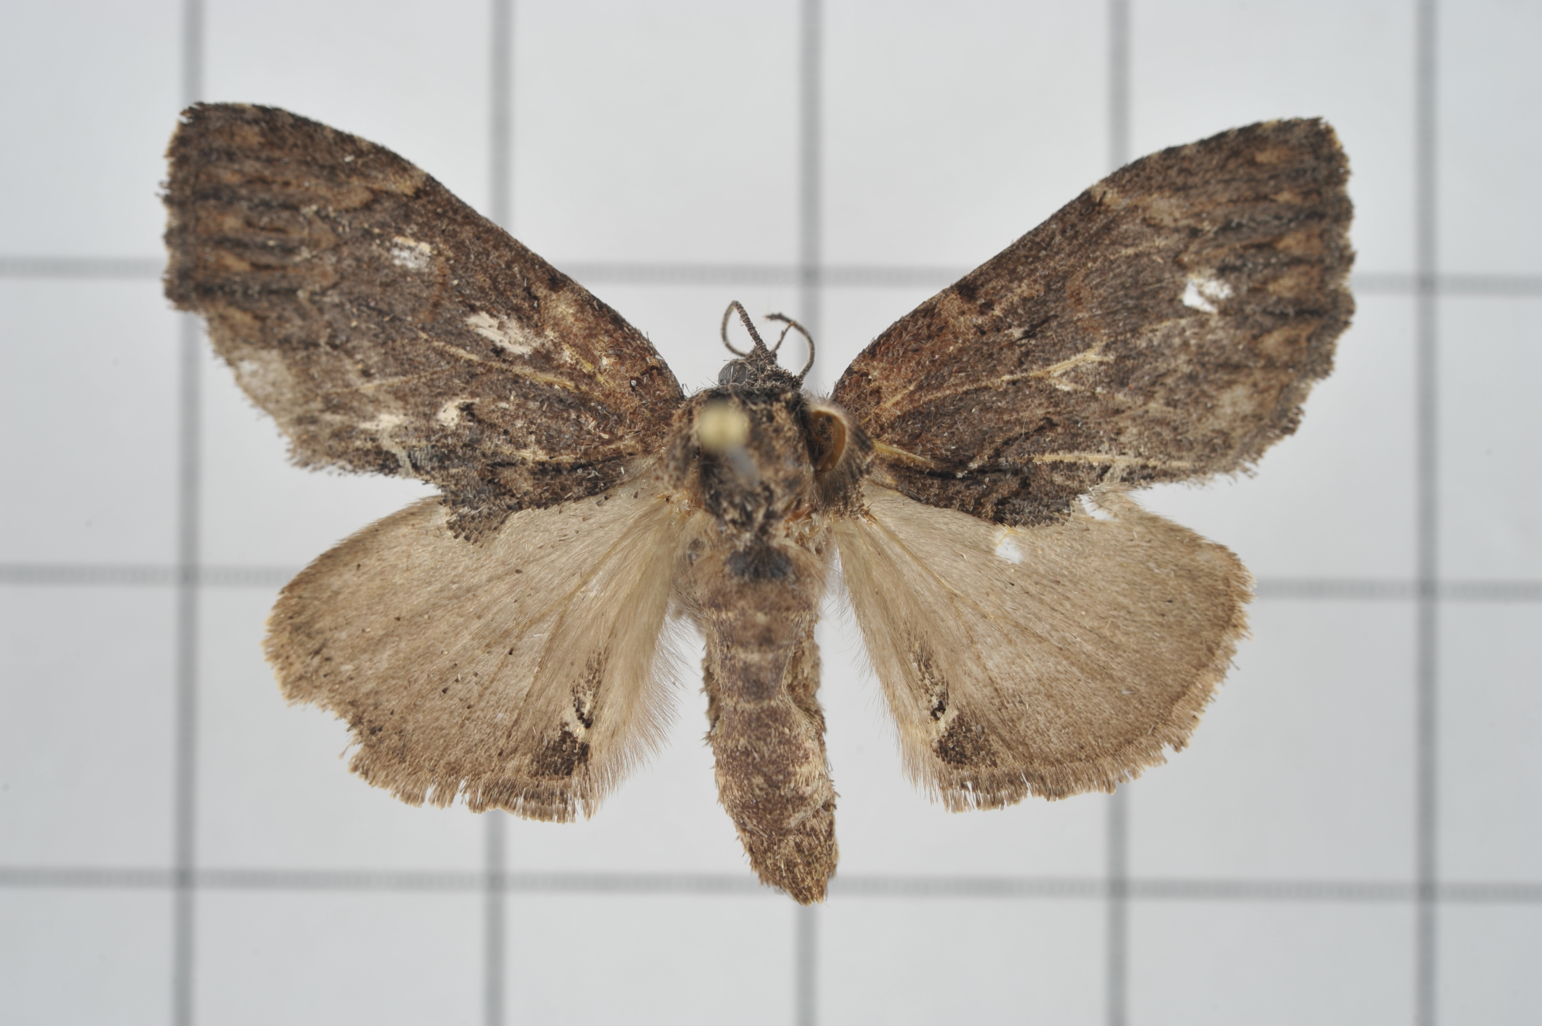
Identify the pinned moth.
Lophontosia fusca
